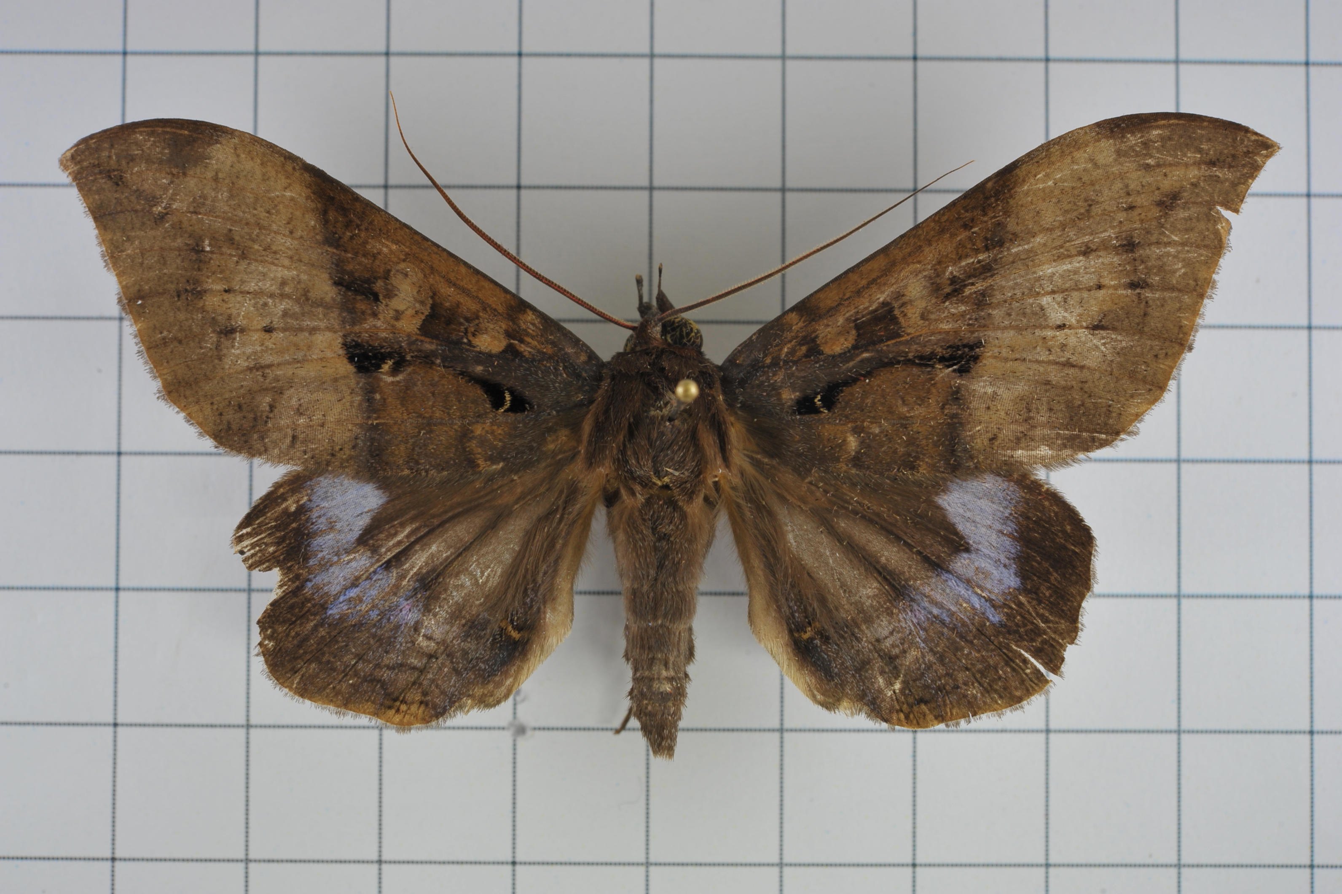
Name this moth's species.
Ischyja manlia manlia
